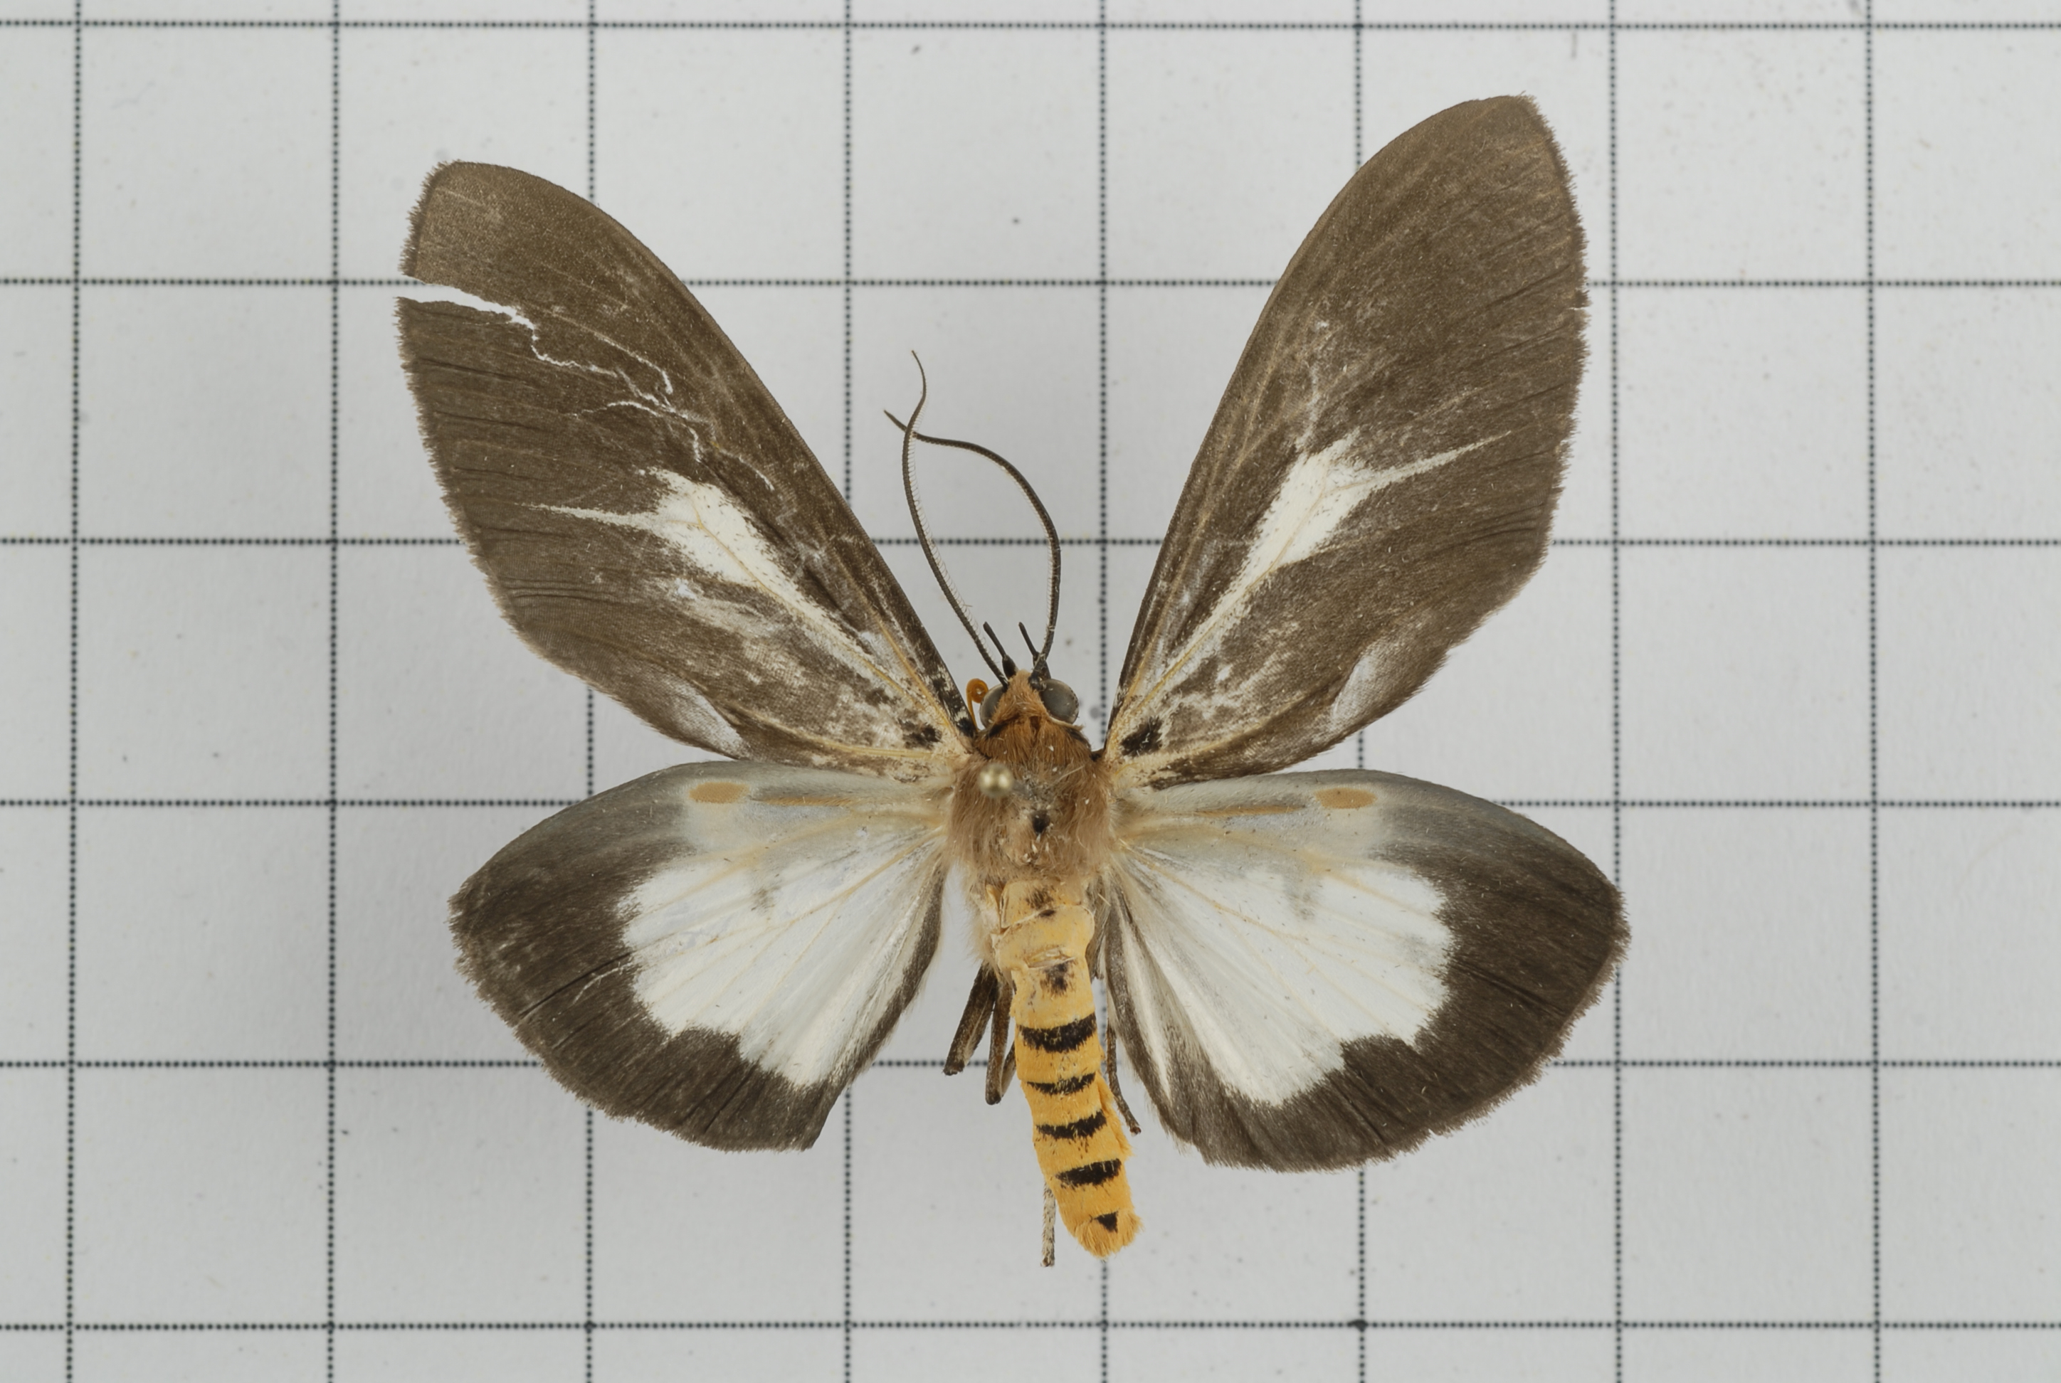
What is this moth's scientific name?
Asota heliconia zebrina
